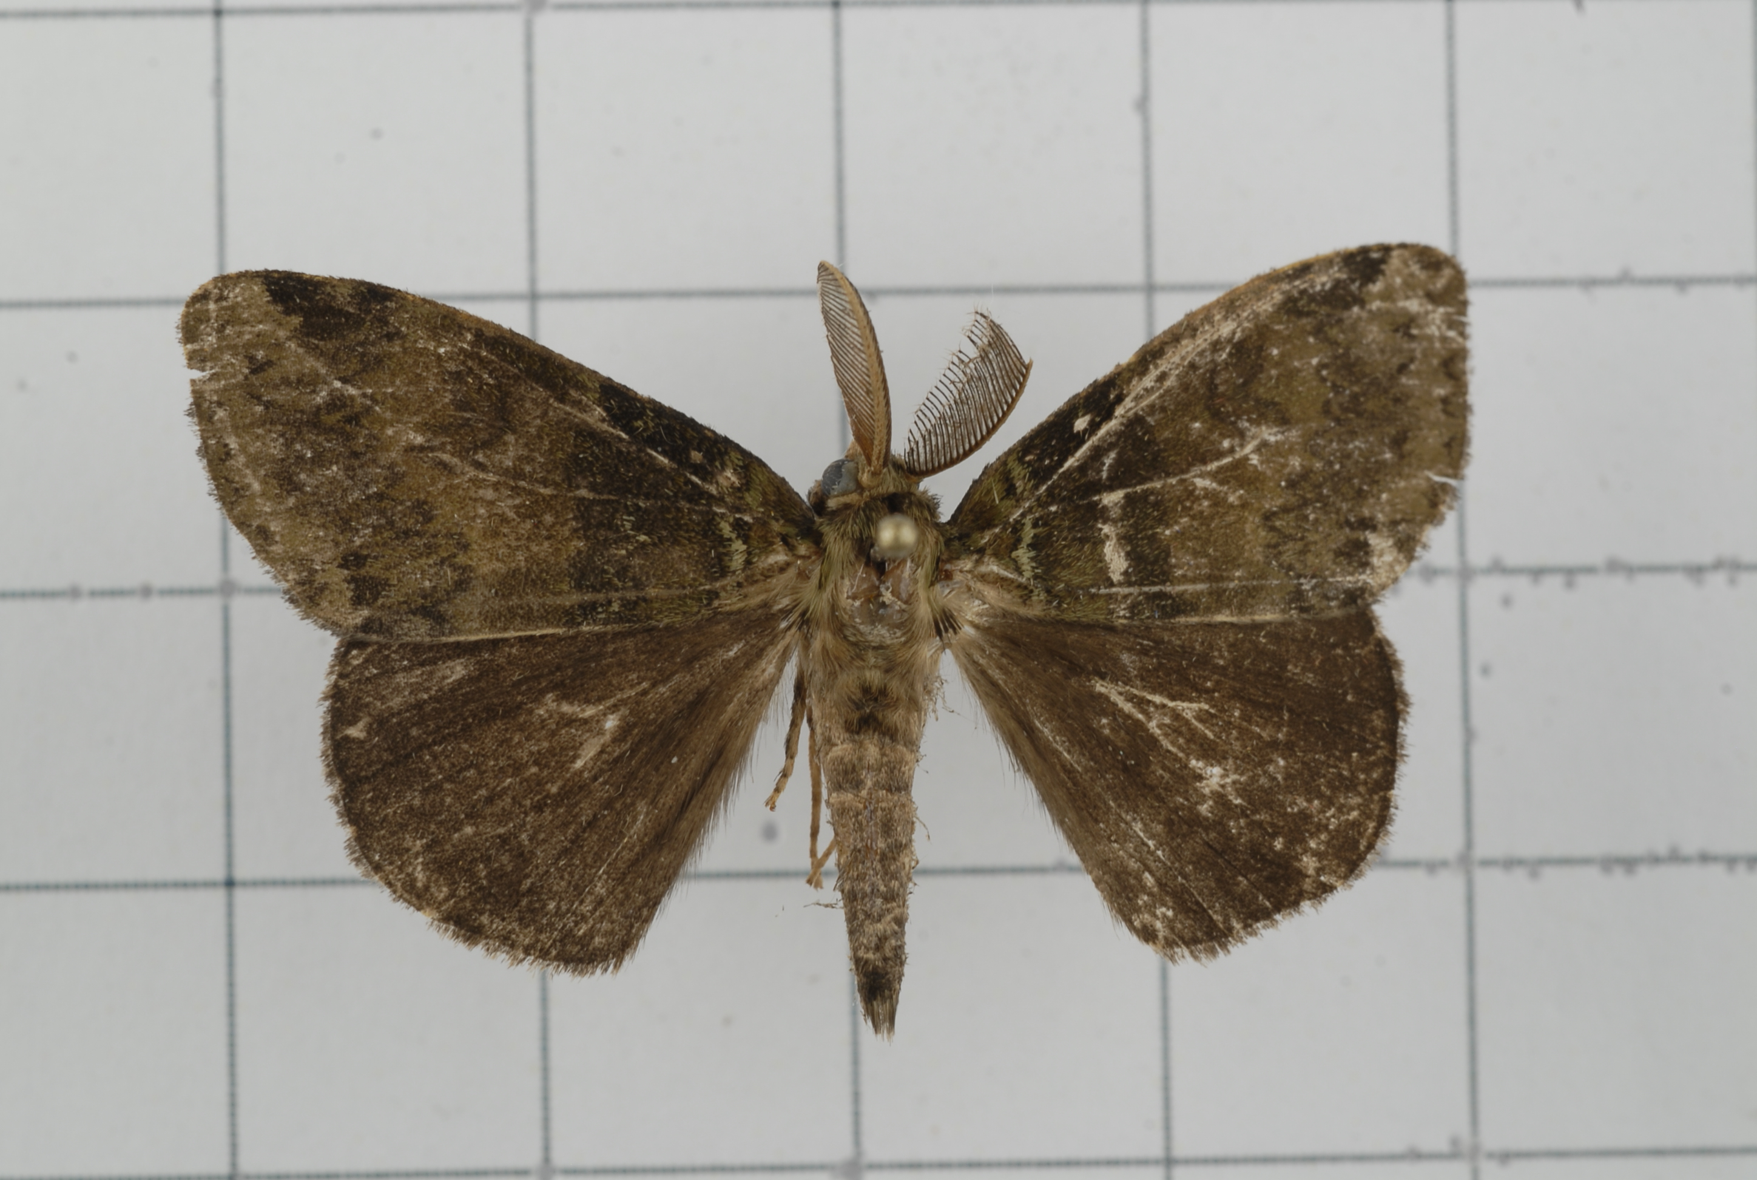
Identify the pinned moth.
Ilema olivacea
